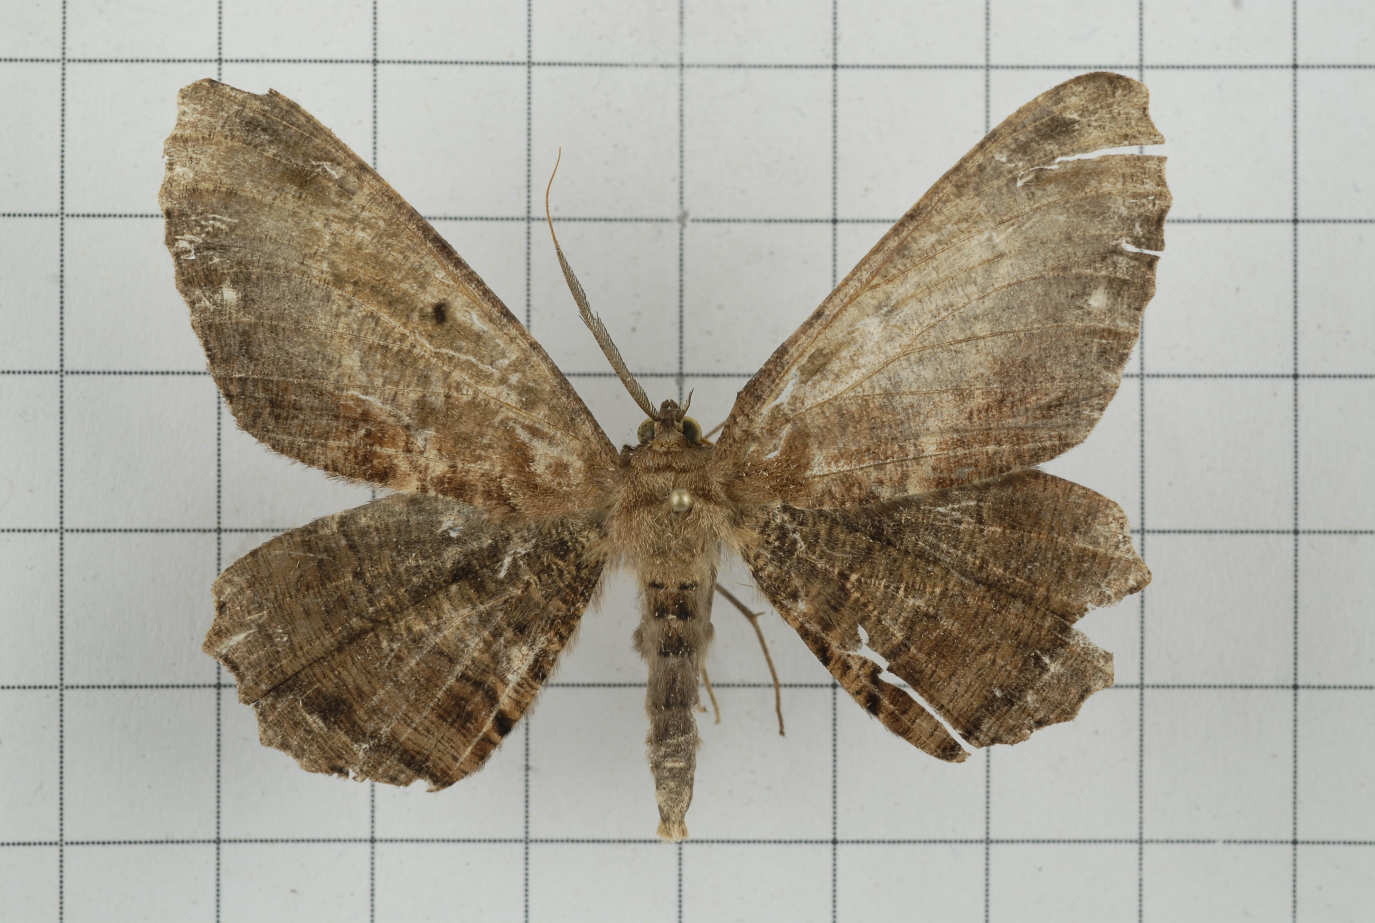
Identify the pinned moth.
Chorodna creataria
